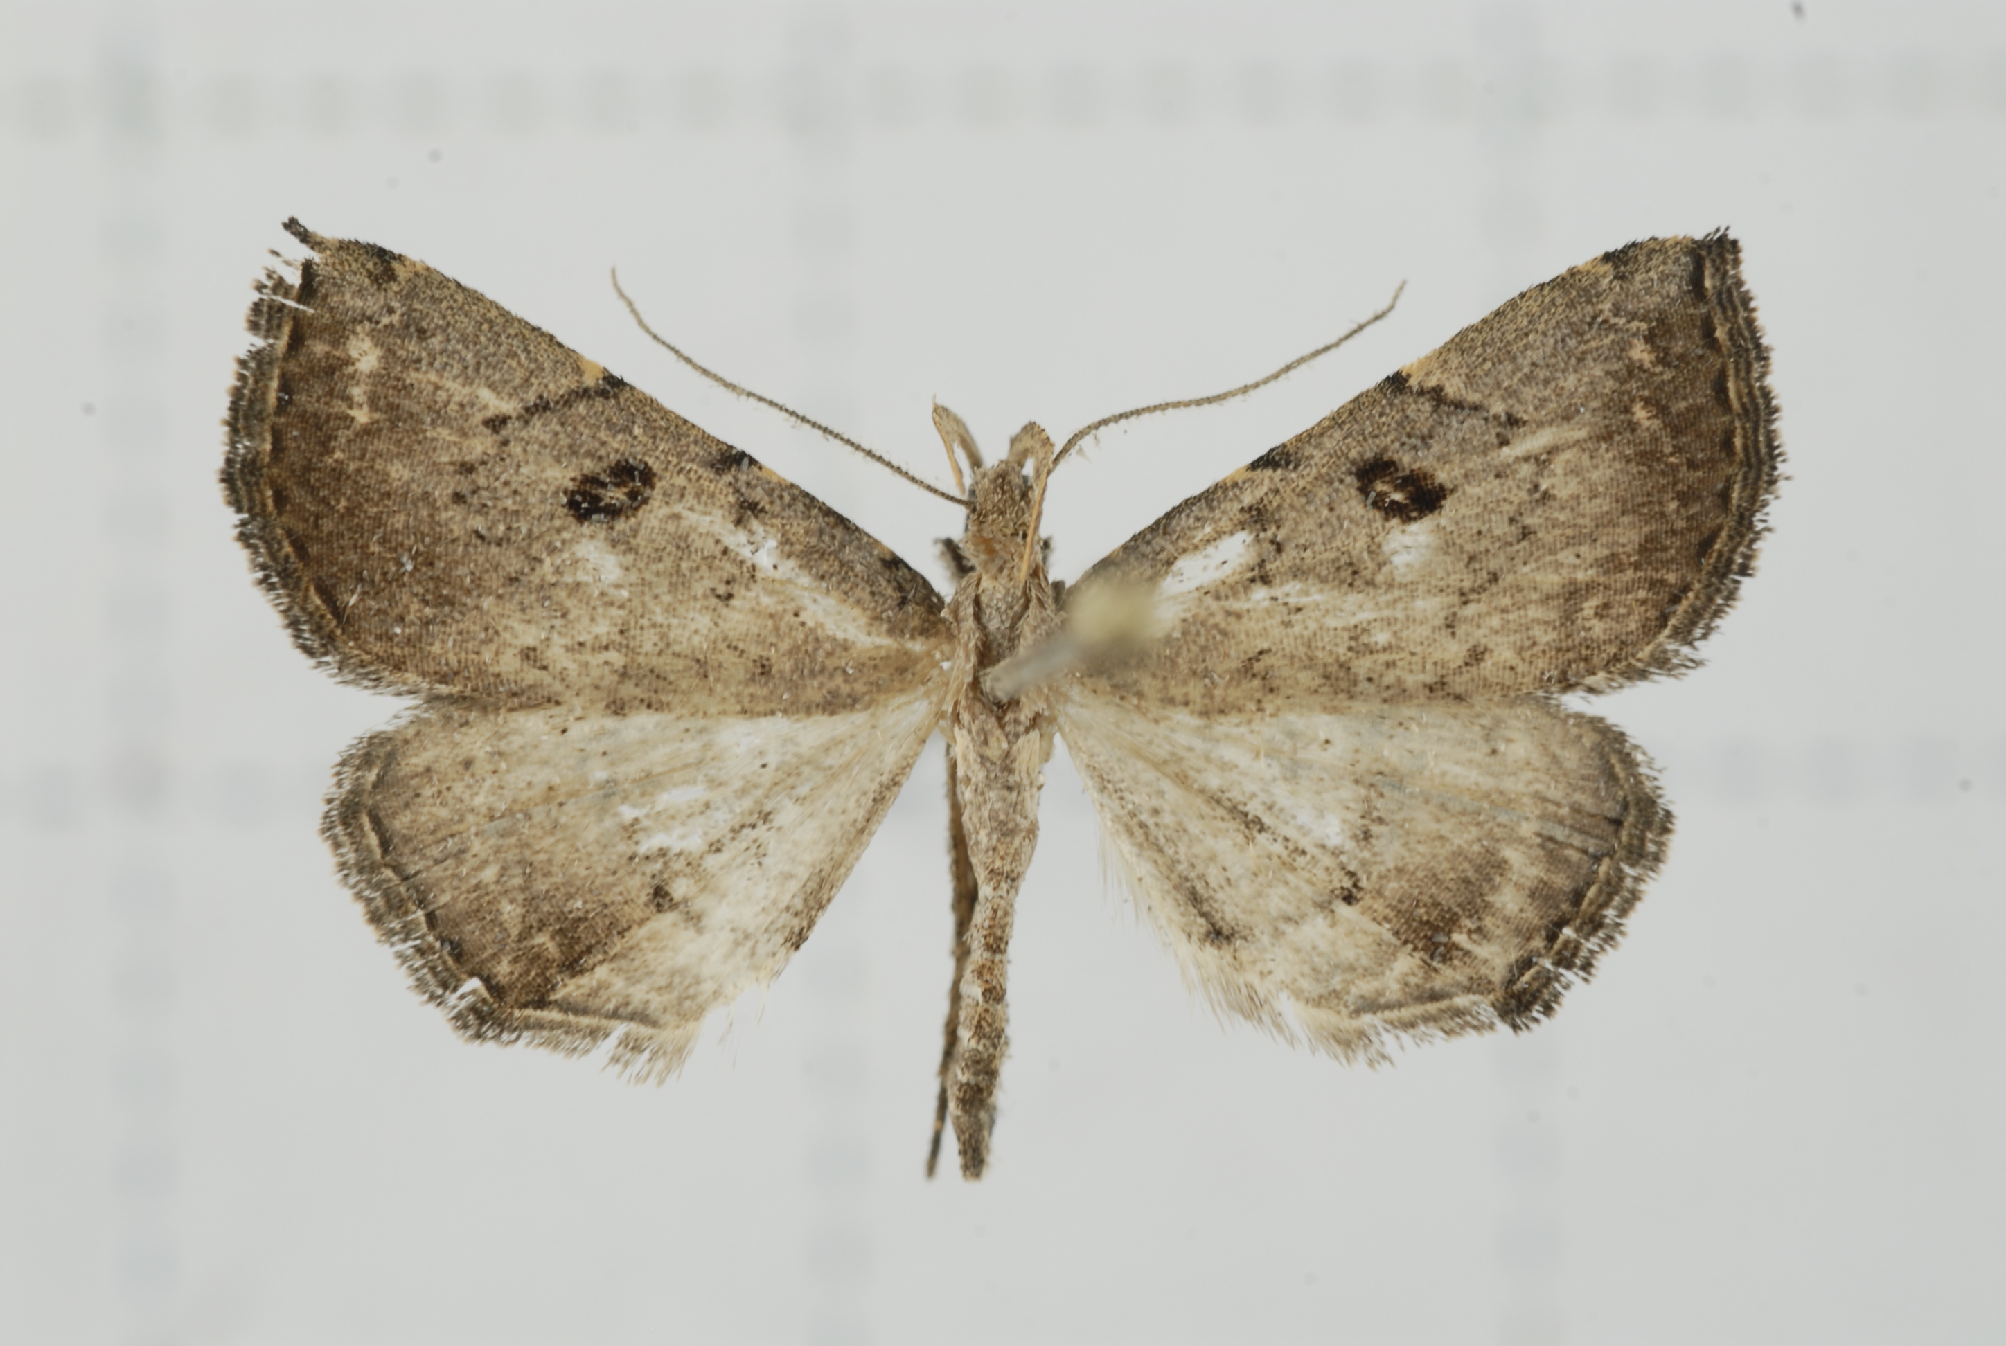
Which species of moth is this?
Progonia oileusalis
